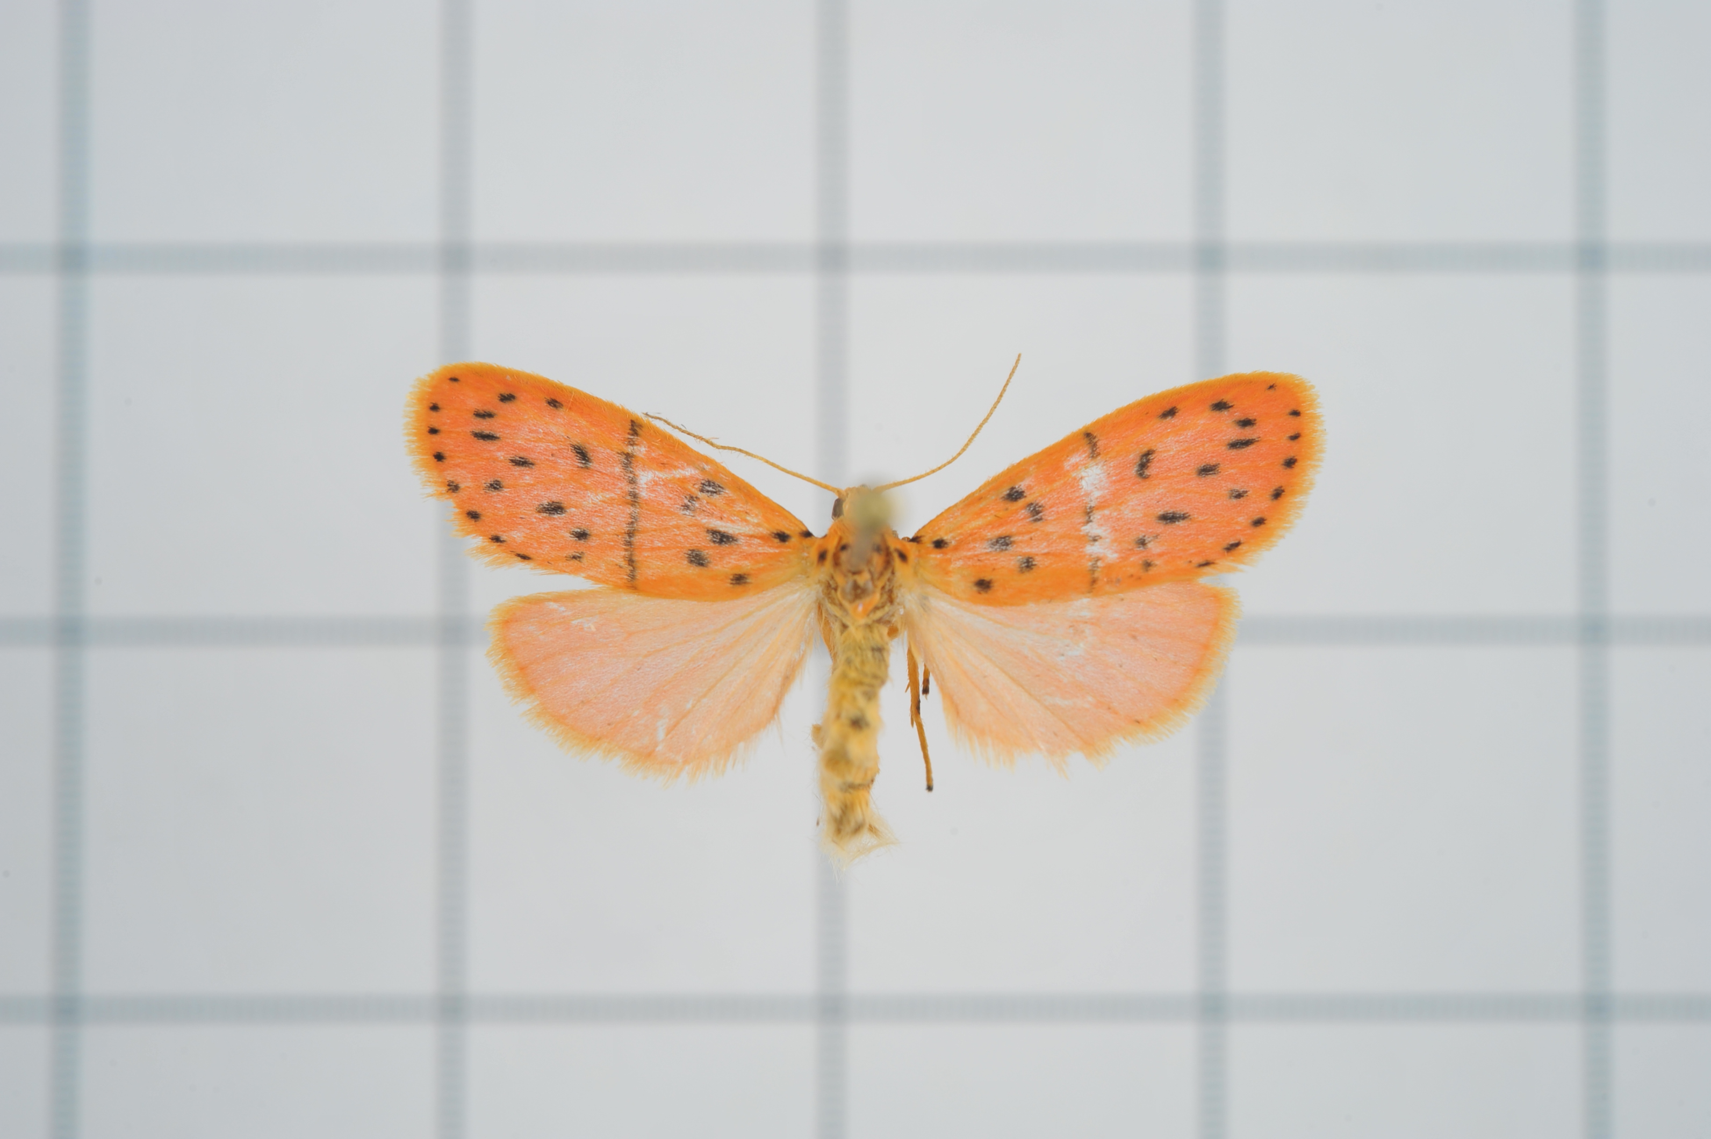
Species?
Miltochrista arcuata
